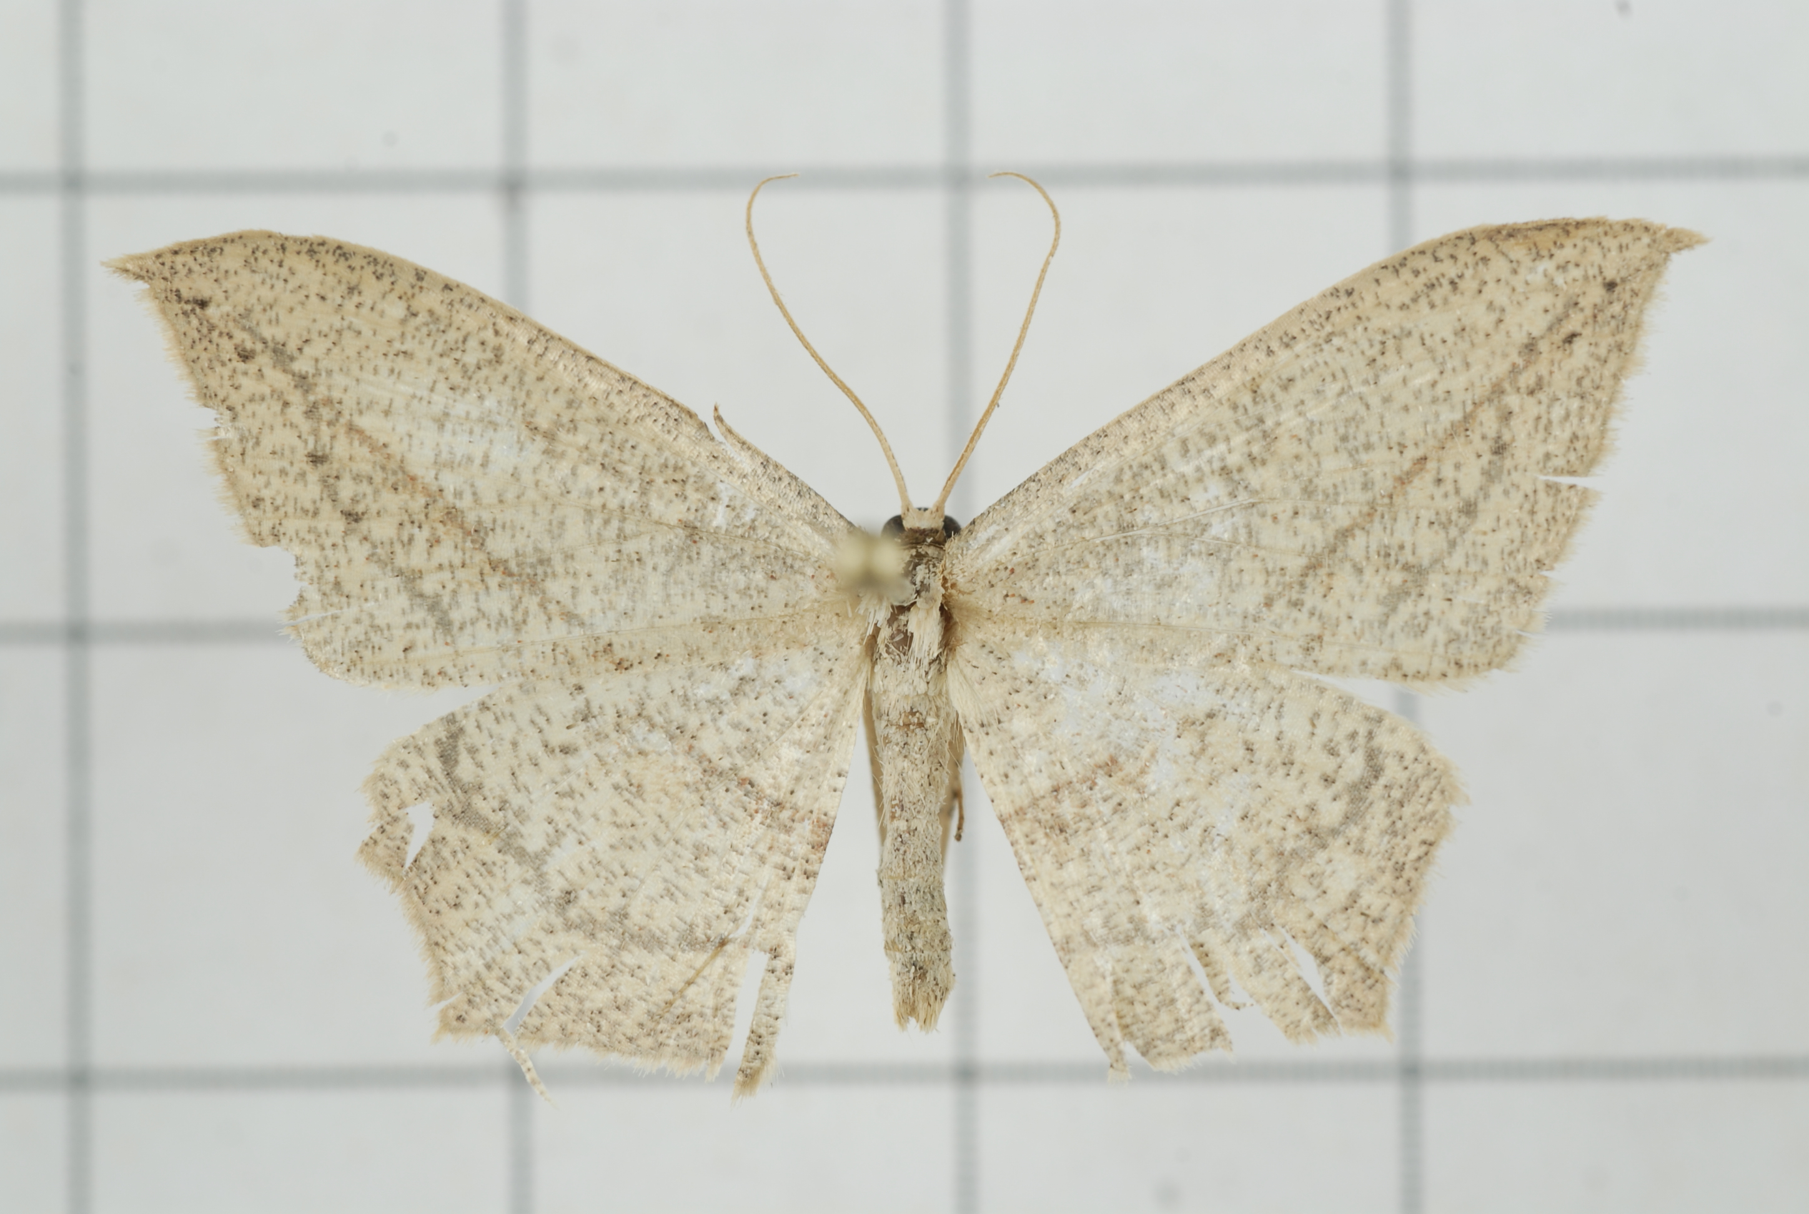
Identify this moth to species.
Timandra stueningi
